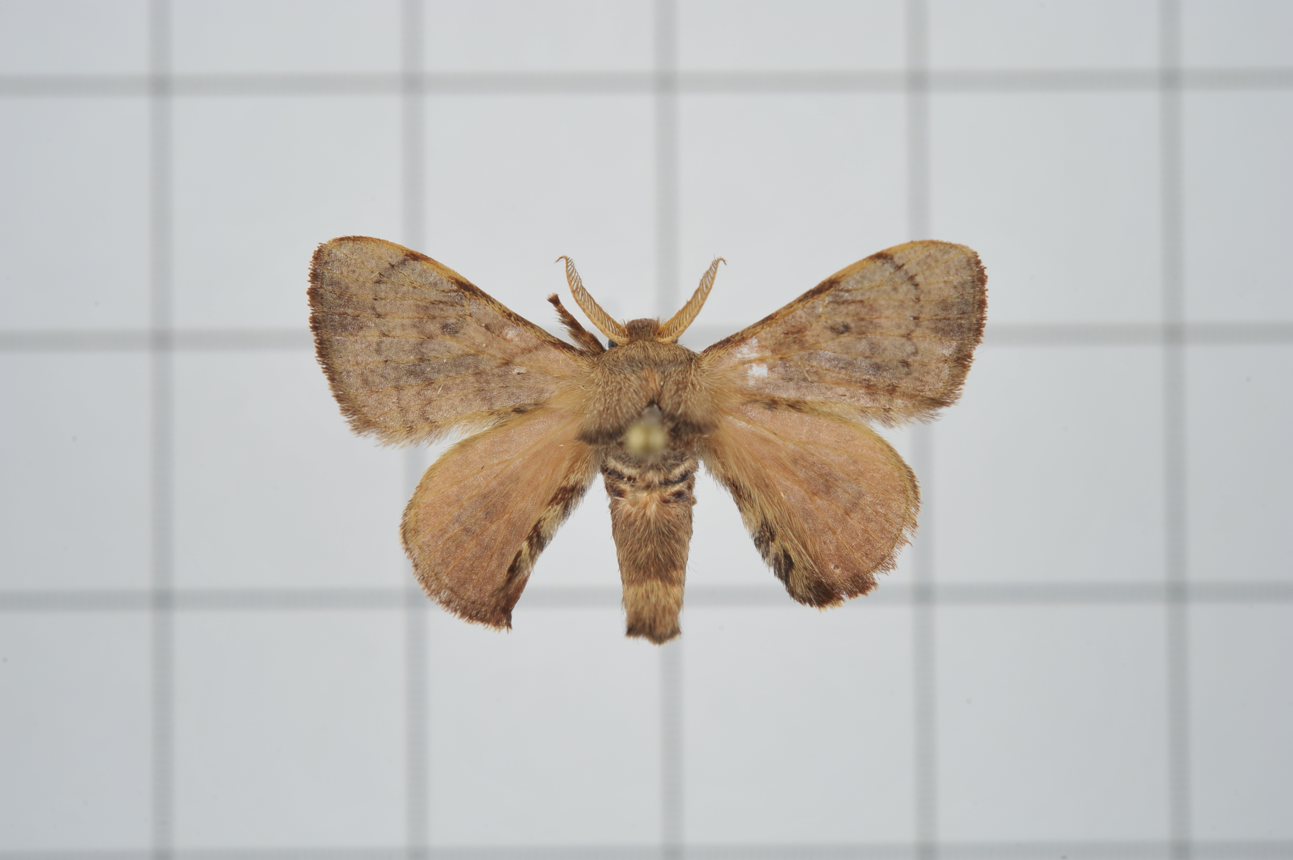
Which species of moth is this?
Trilocha varians
